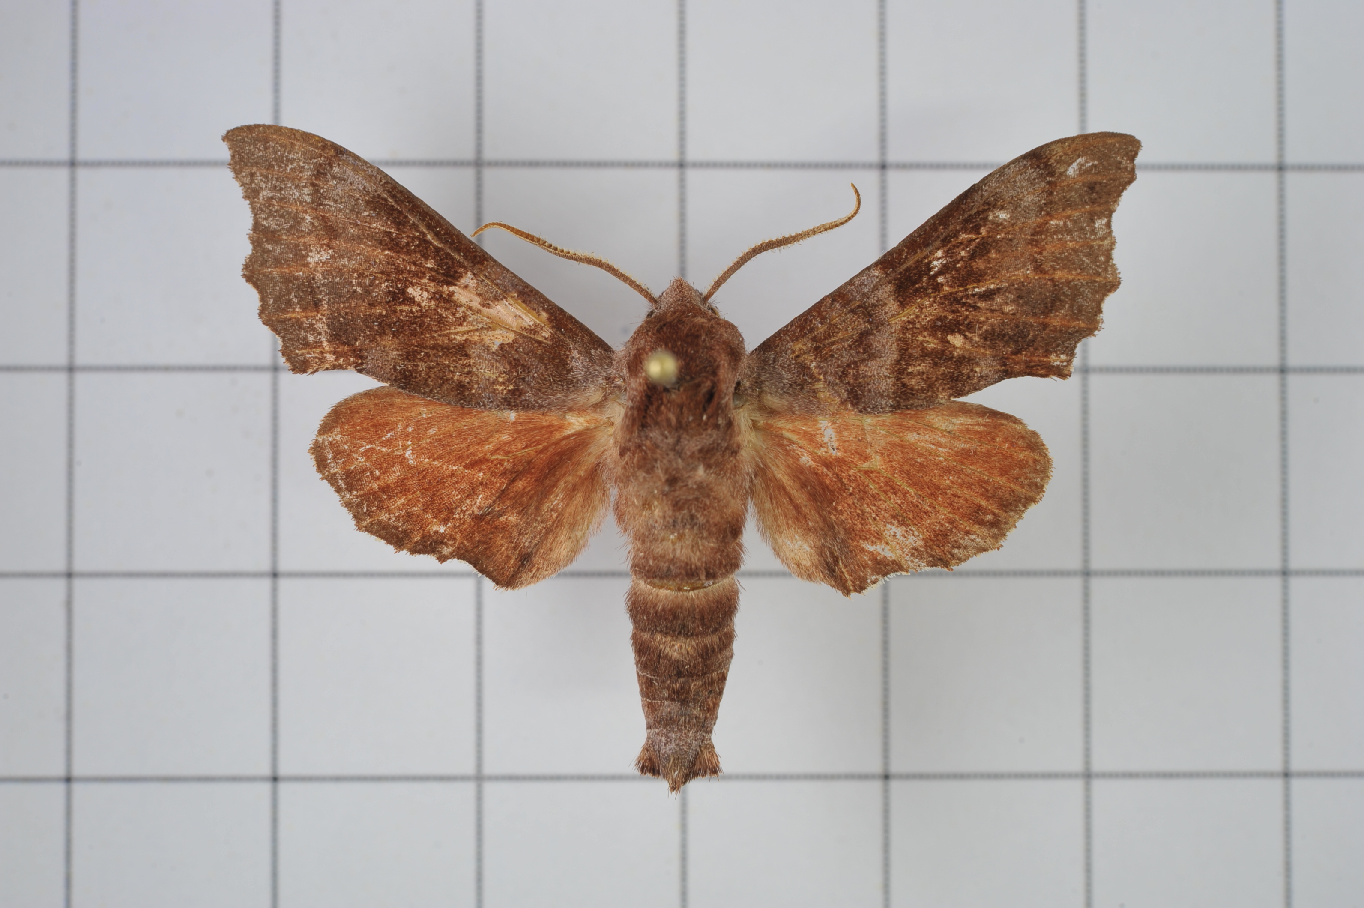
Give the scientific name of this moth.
Cypoides chinensis
